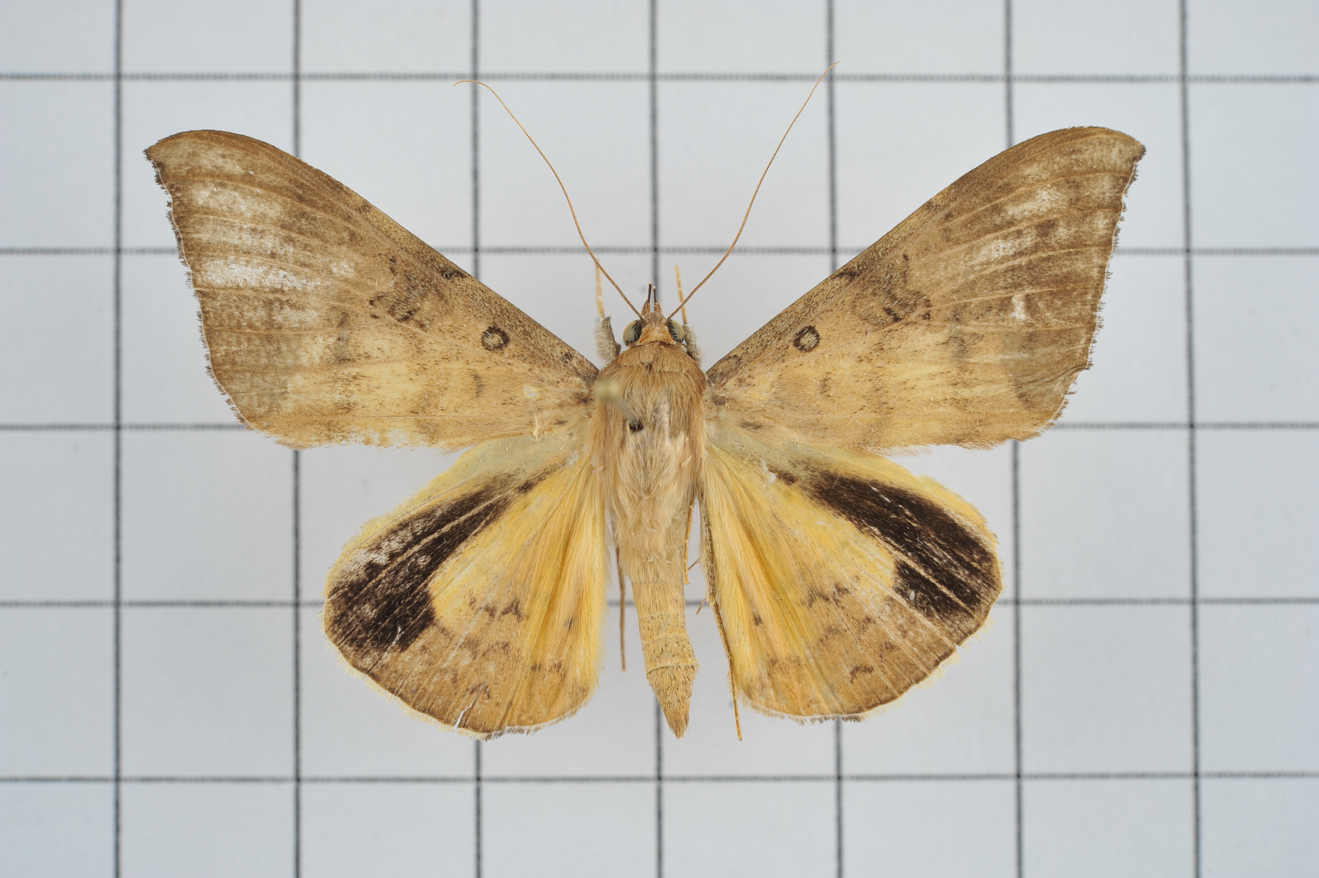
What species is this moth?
Oxyodes scrobiculata
